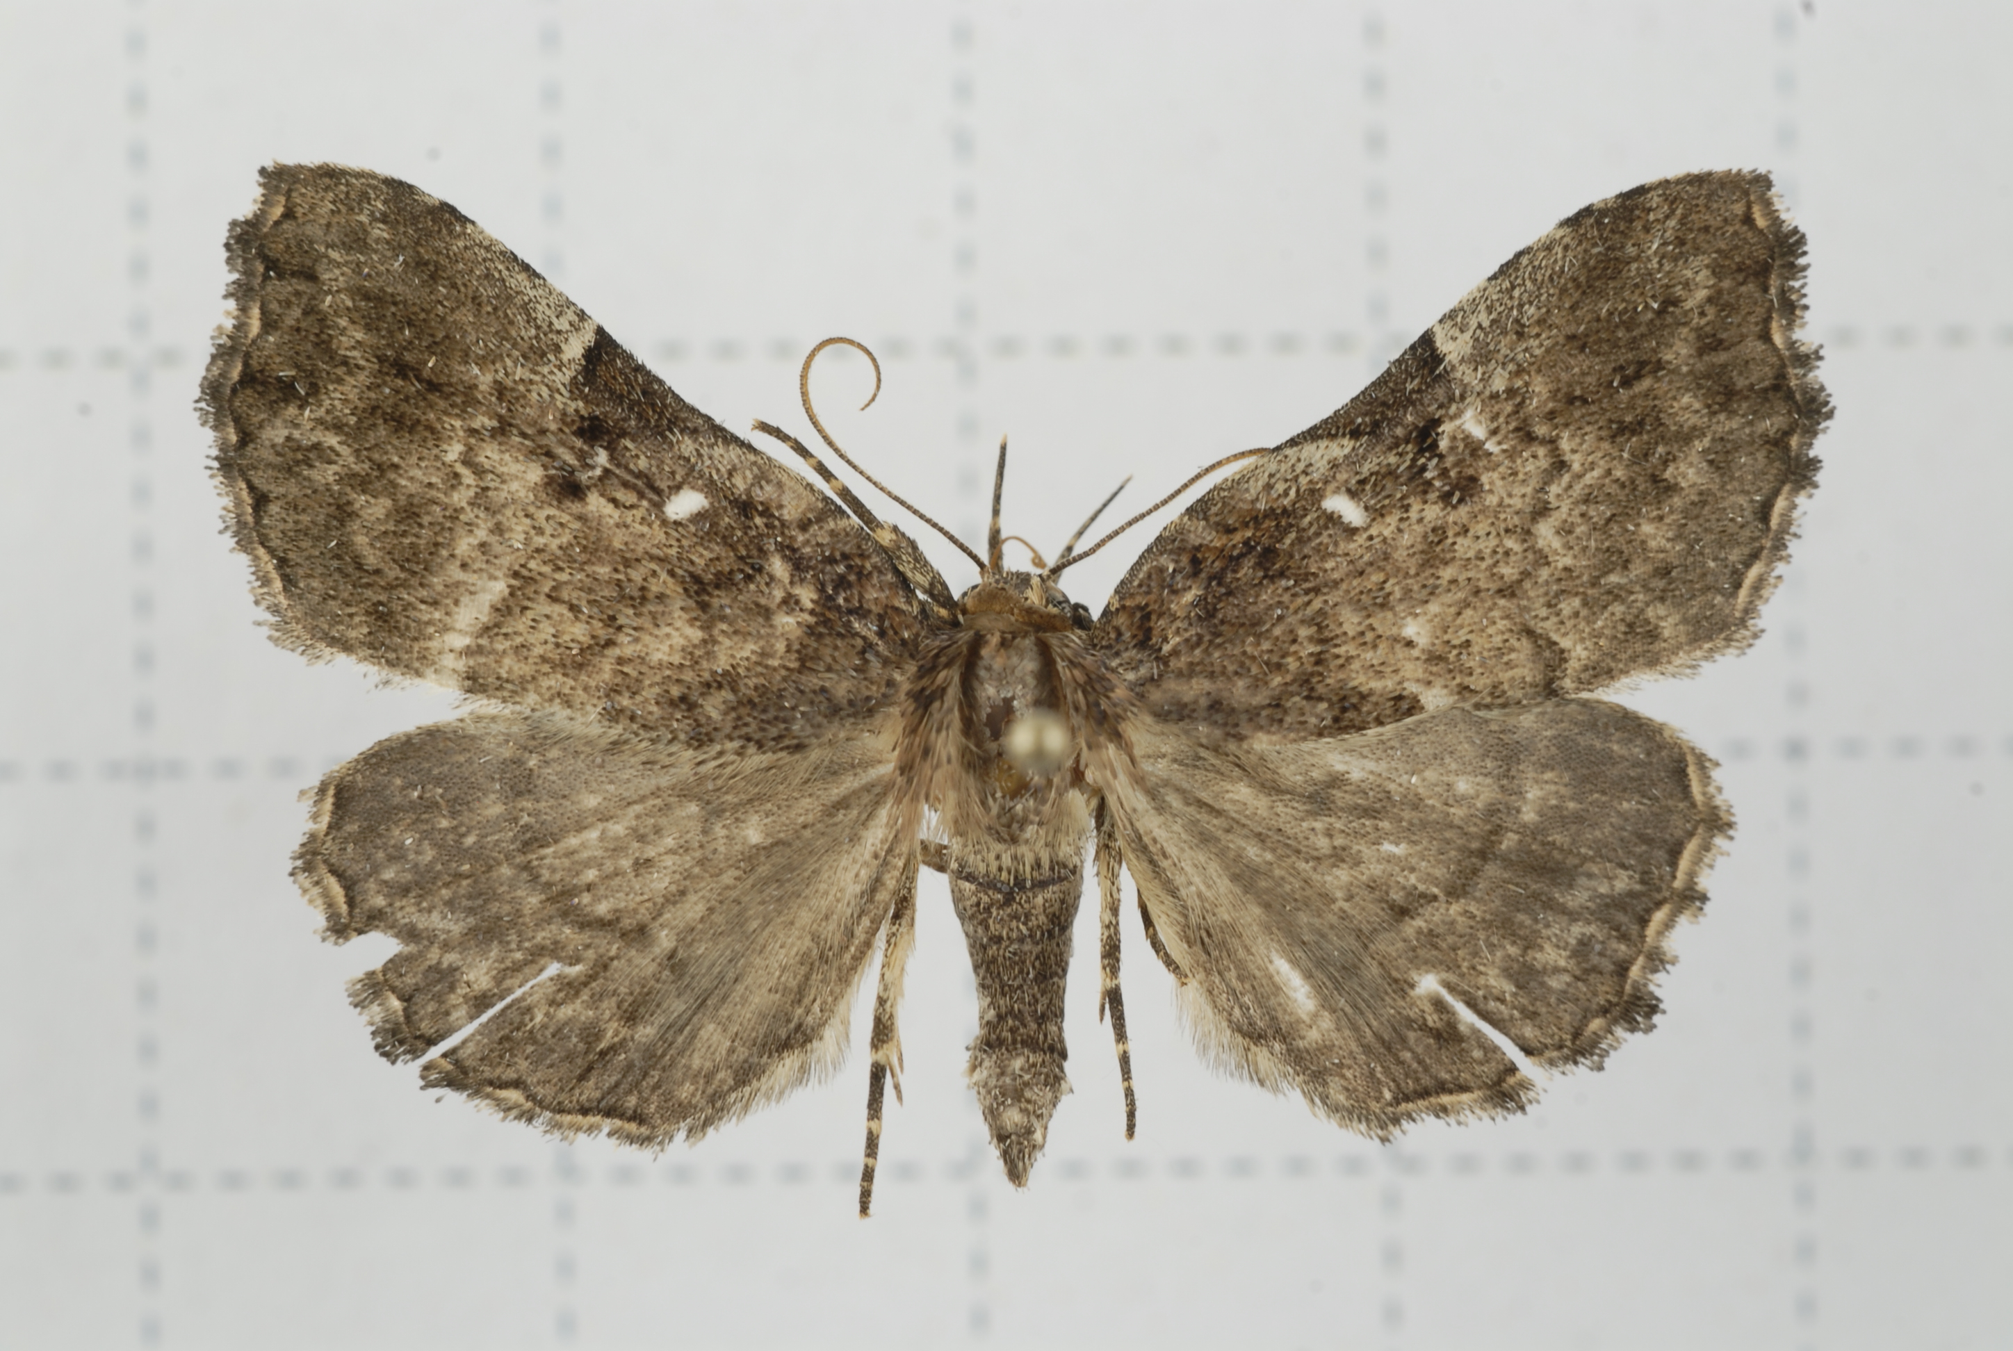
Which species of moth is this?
Hyposemansis albipuncta
